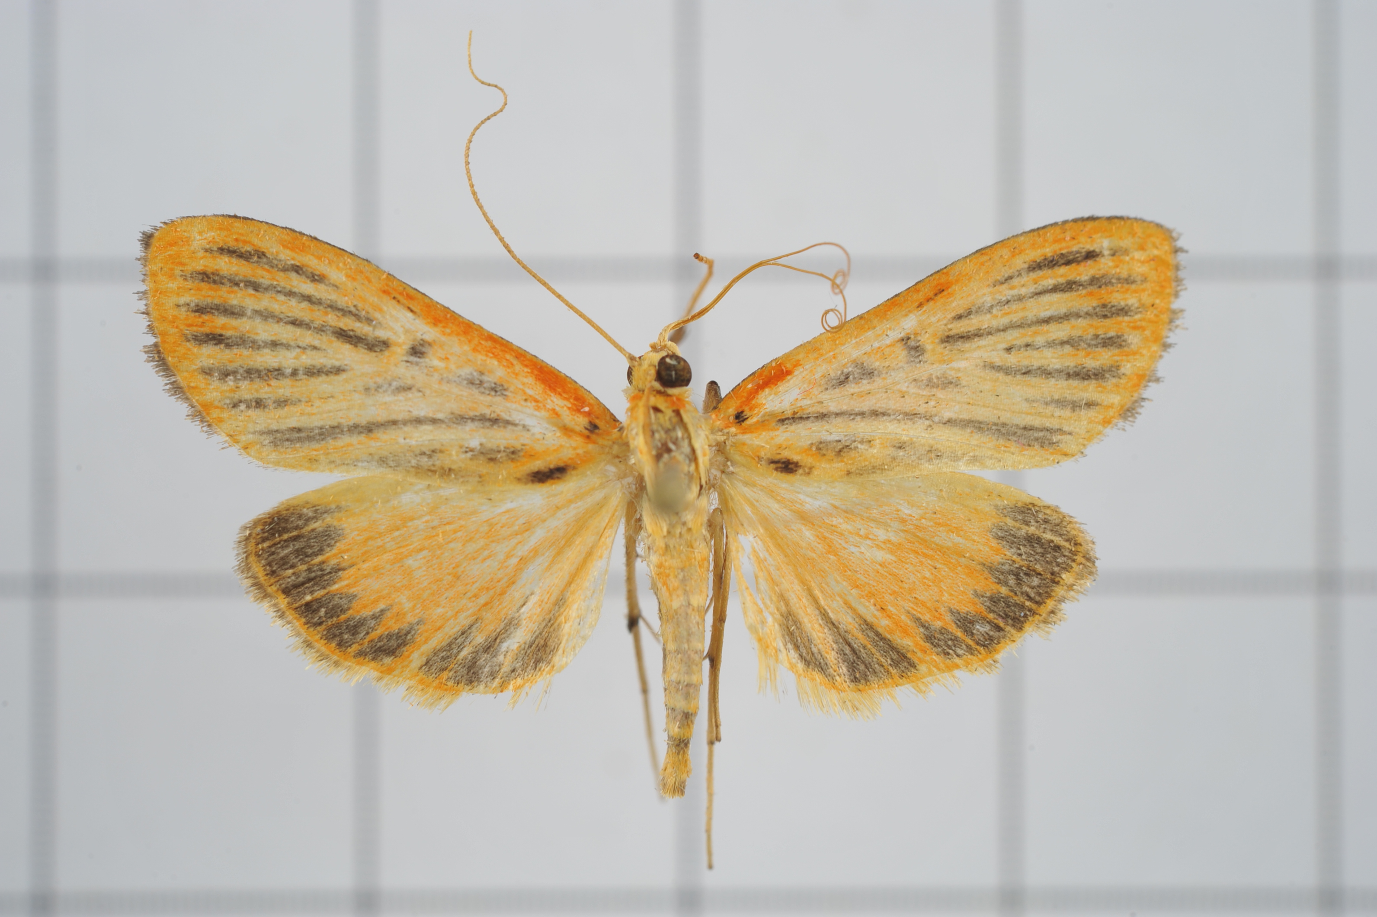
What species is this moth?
Tyspanodes striata
